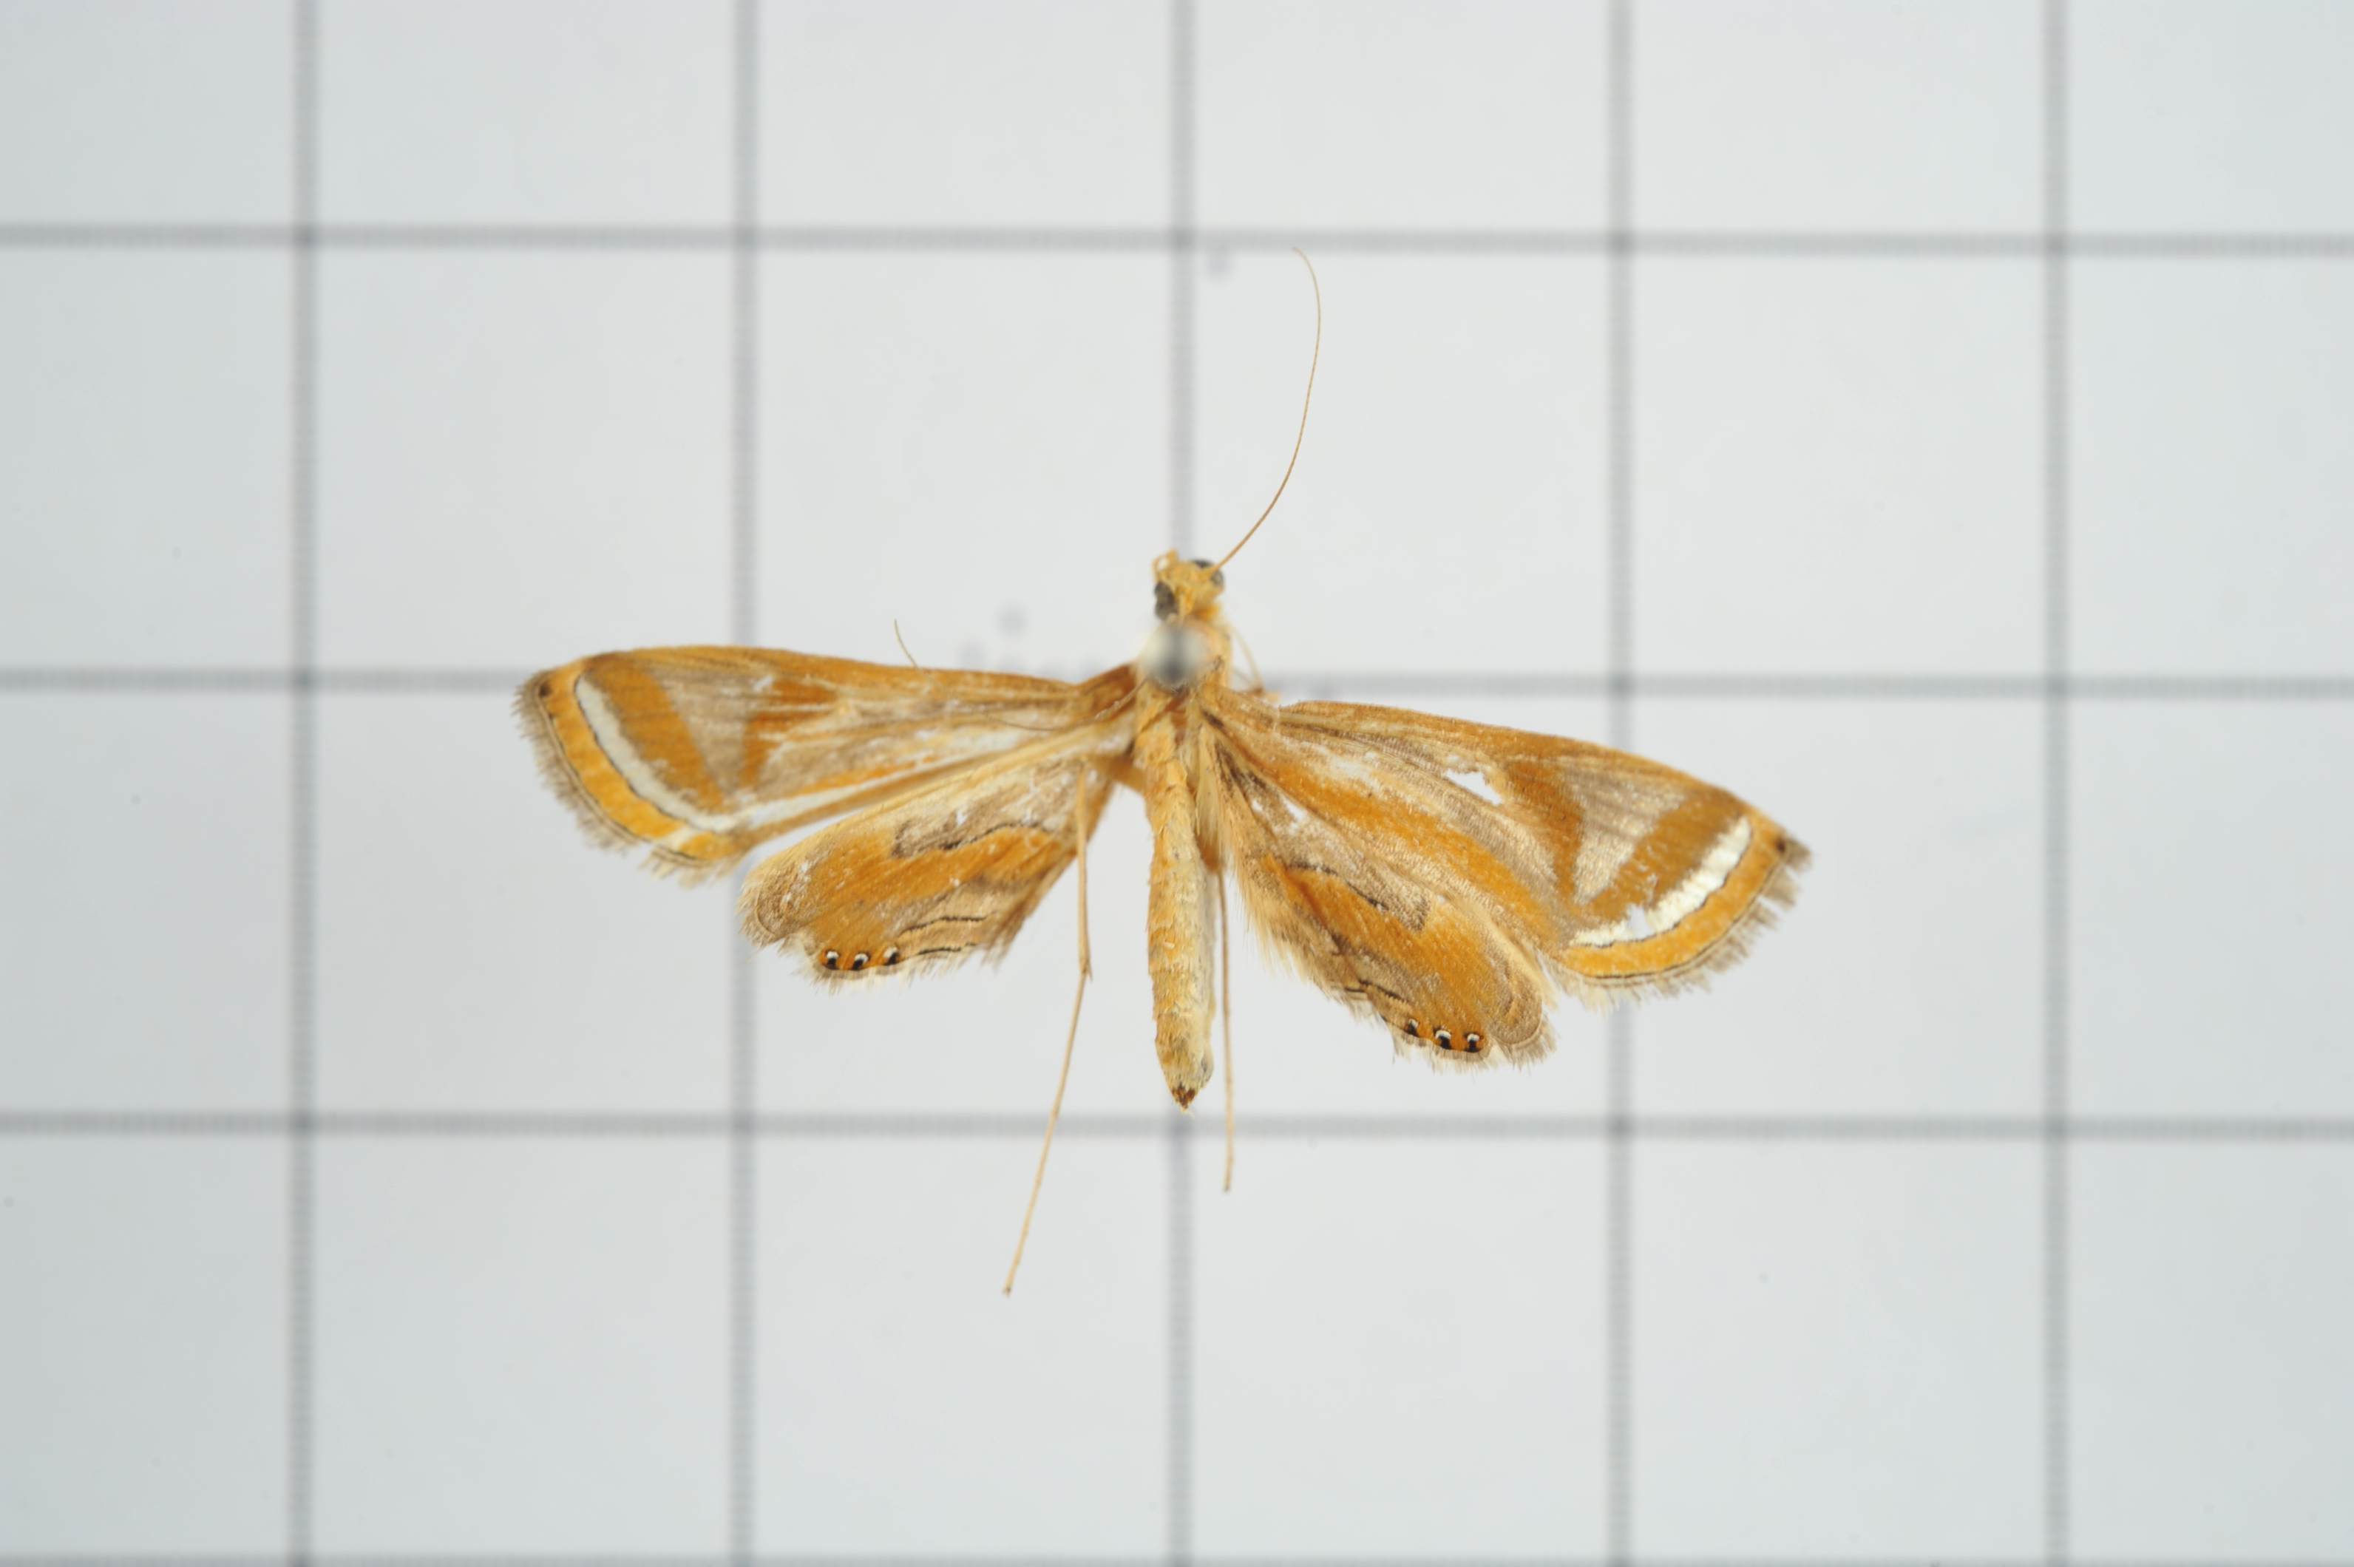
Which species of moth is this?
Eoophyla gibbosalis
